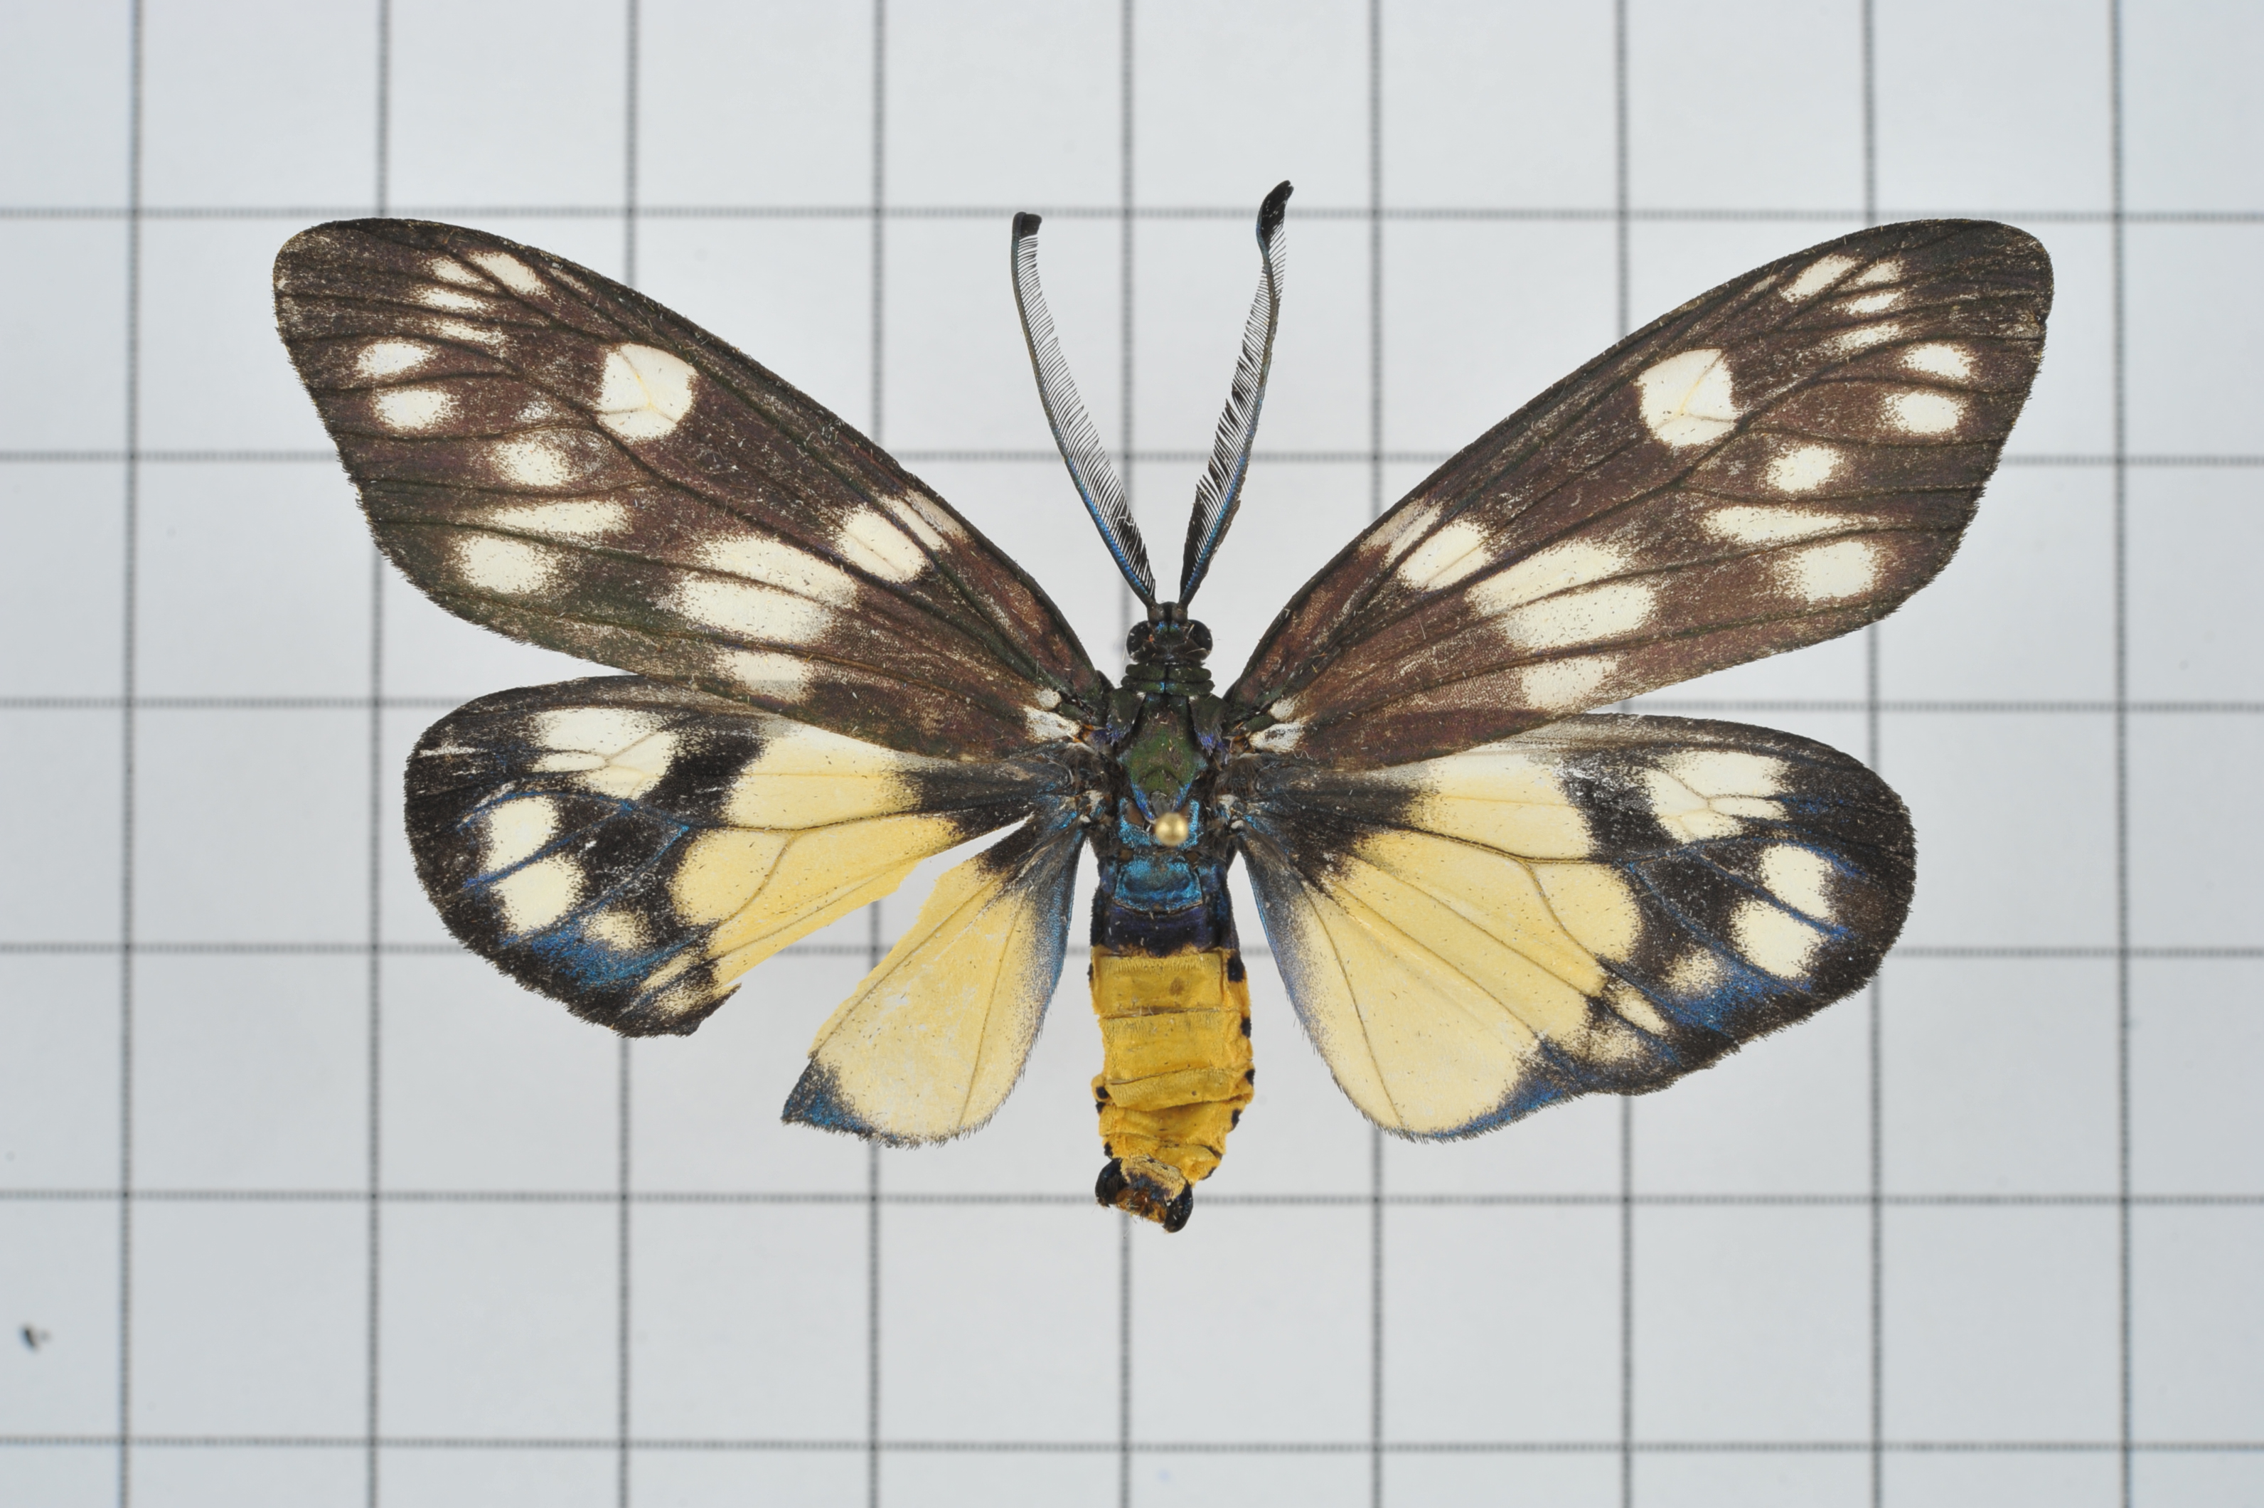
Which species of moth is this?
Eterusia aedea formosana
